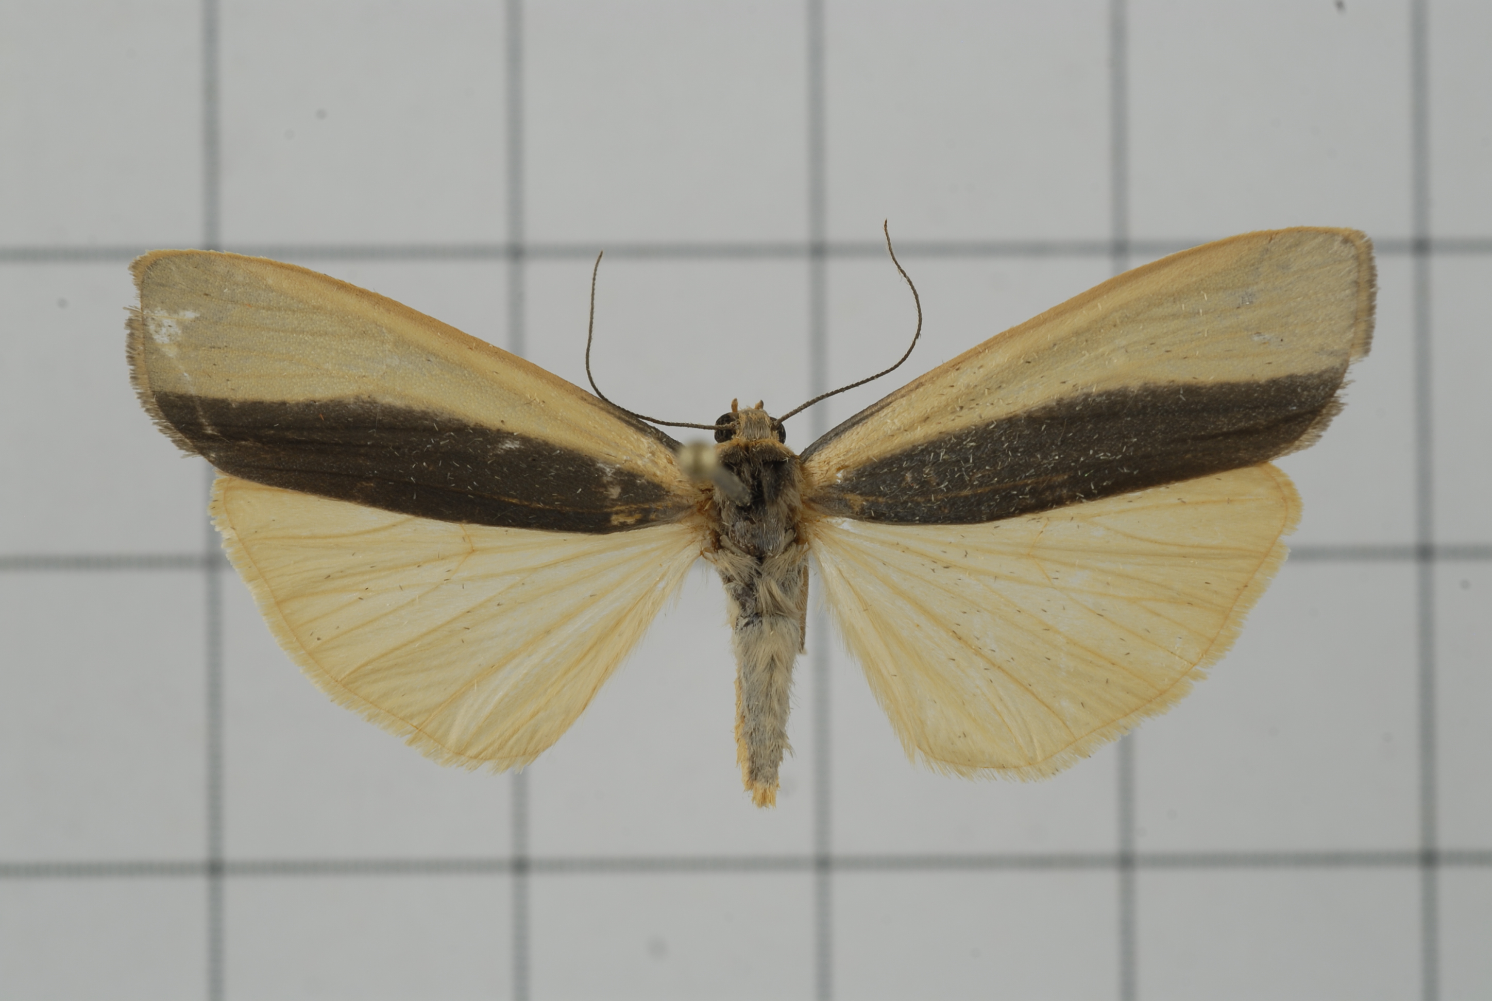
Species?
Hesudra divisa
